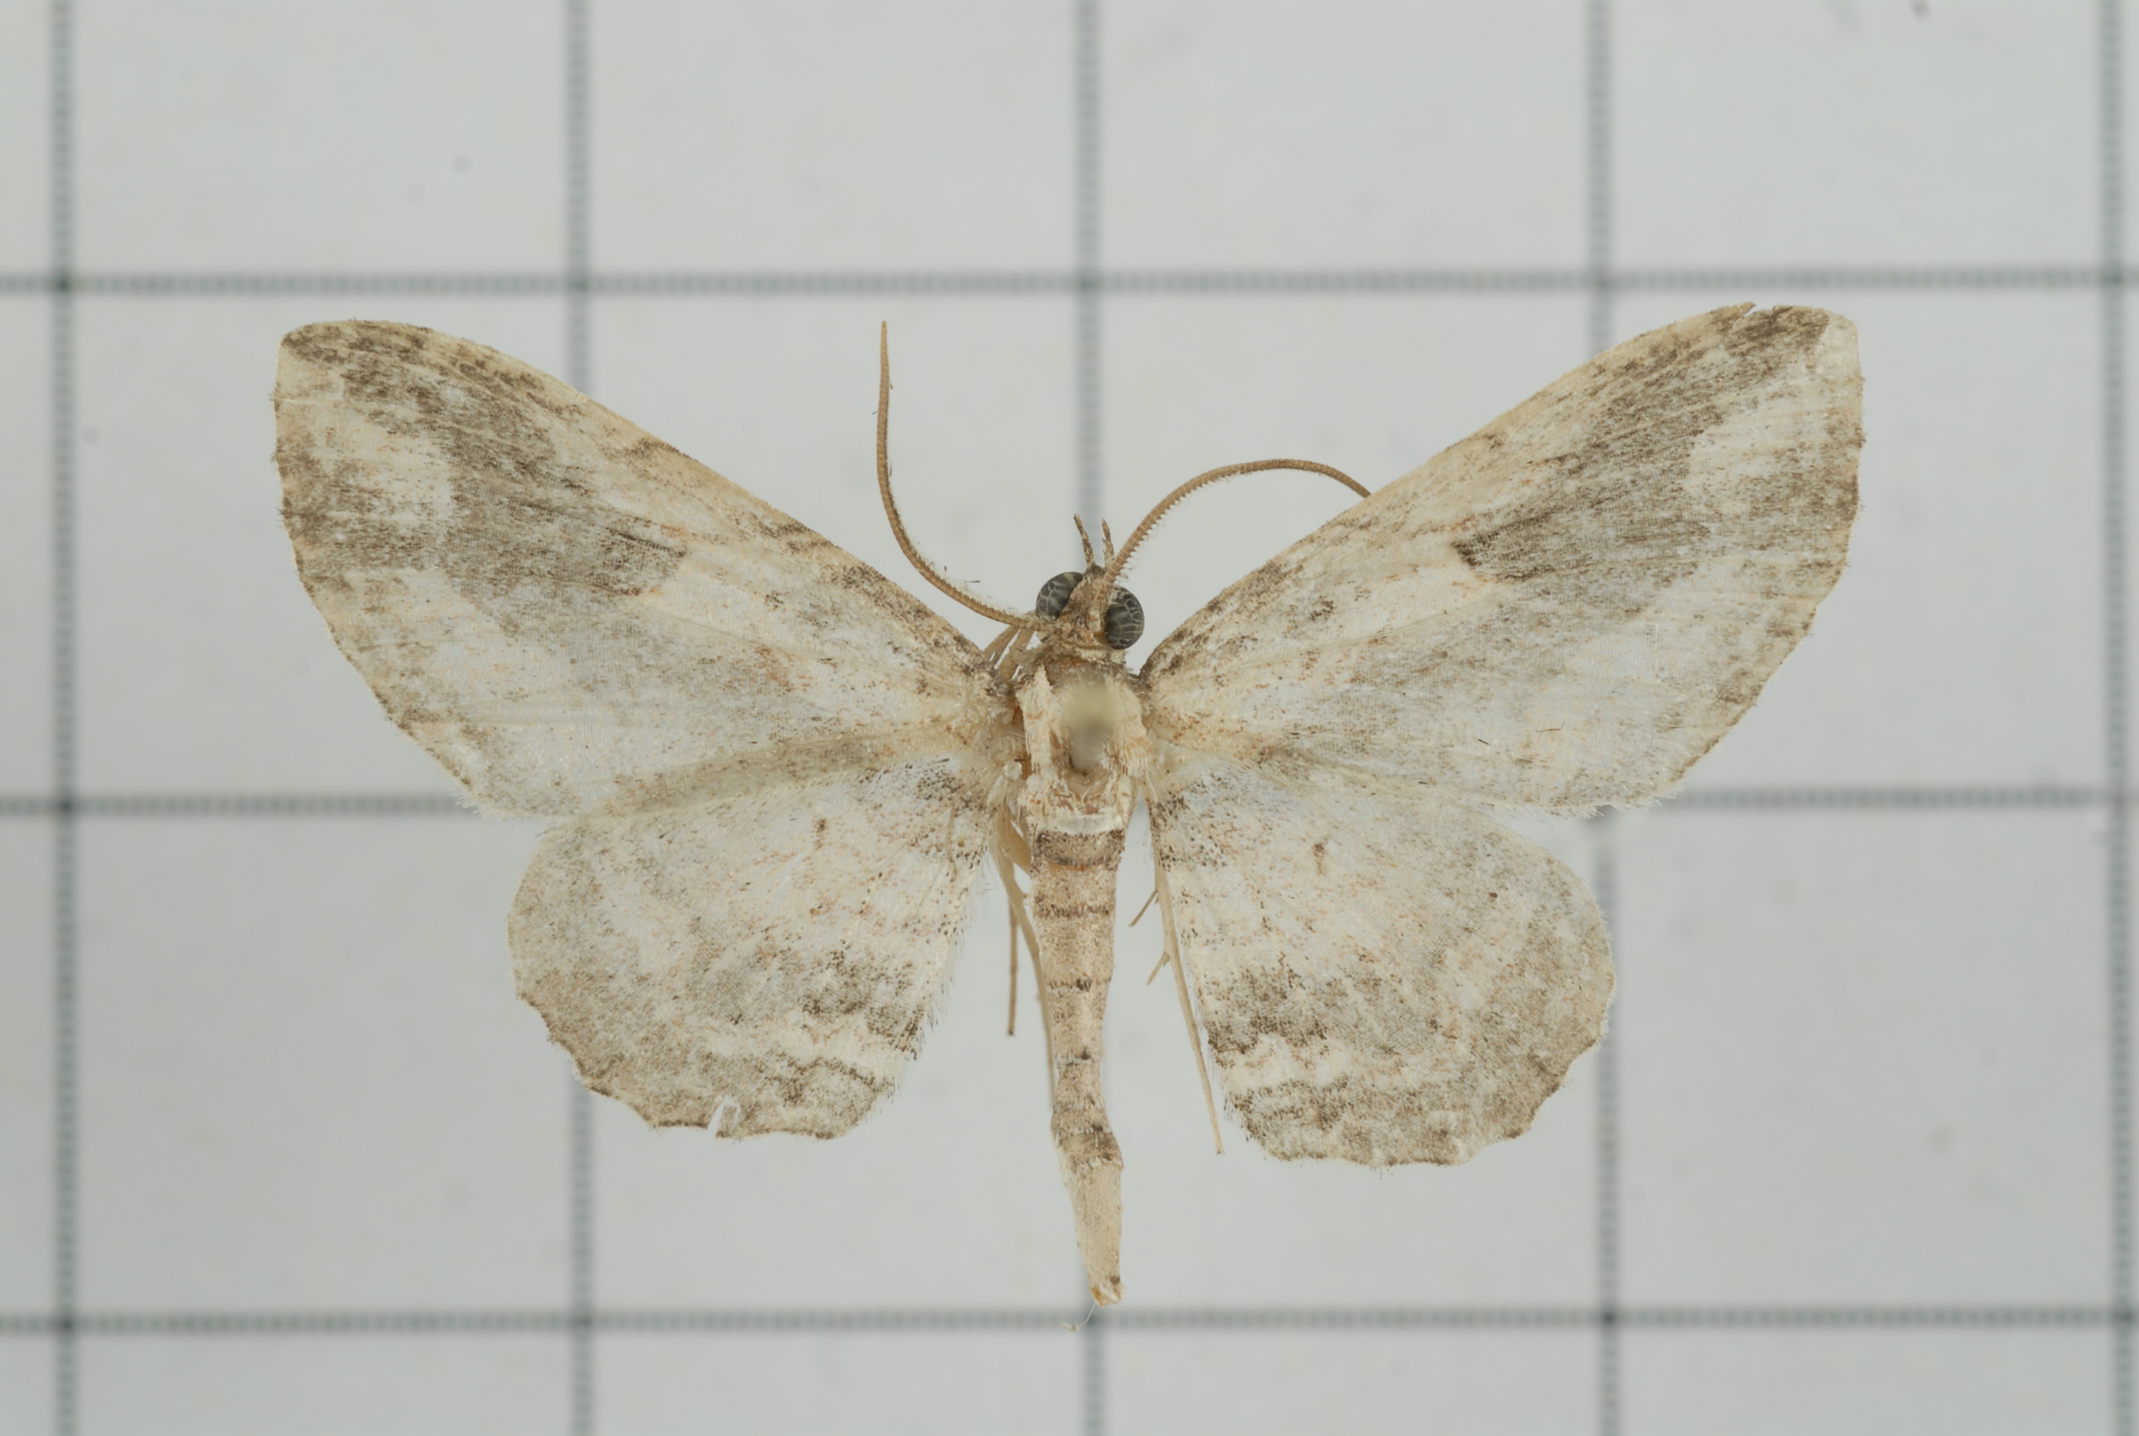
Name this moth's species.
Ziridava kanshireiensis
